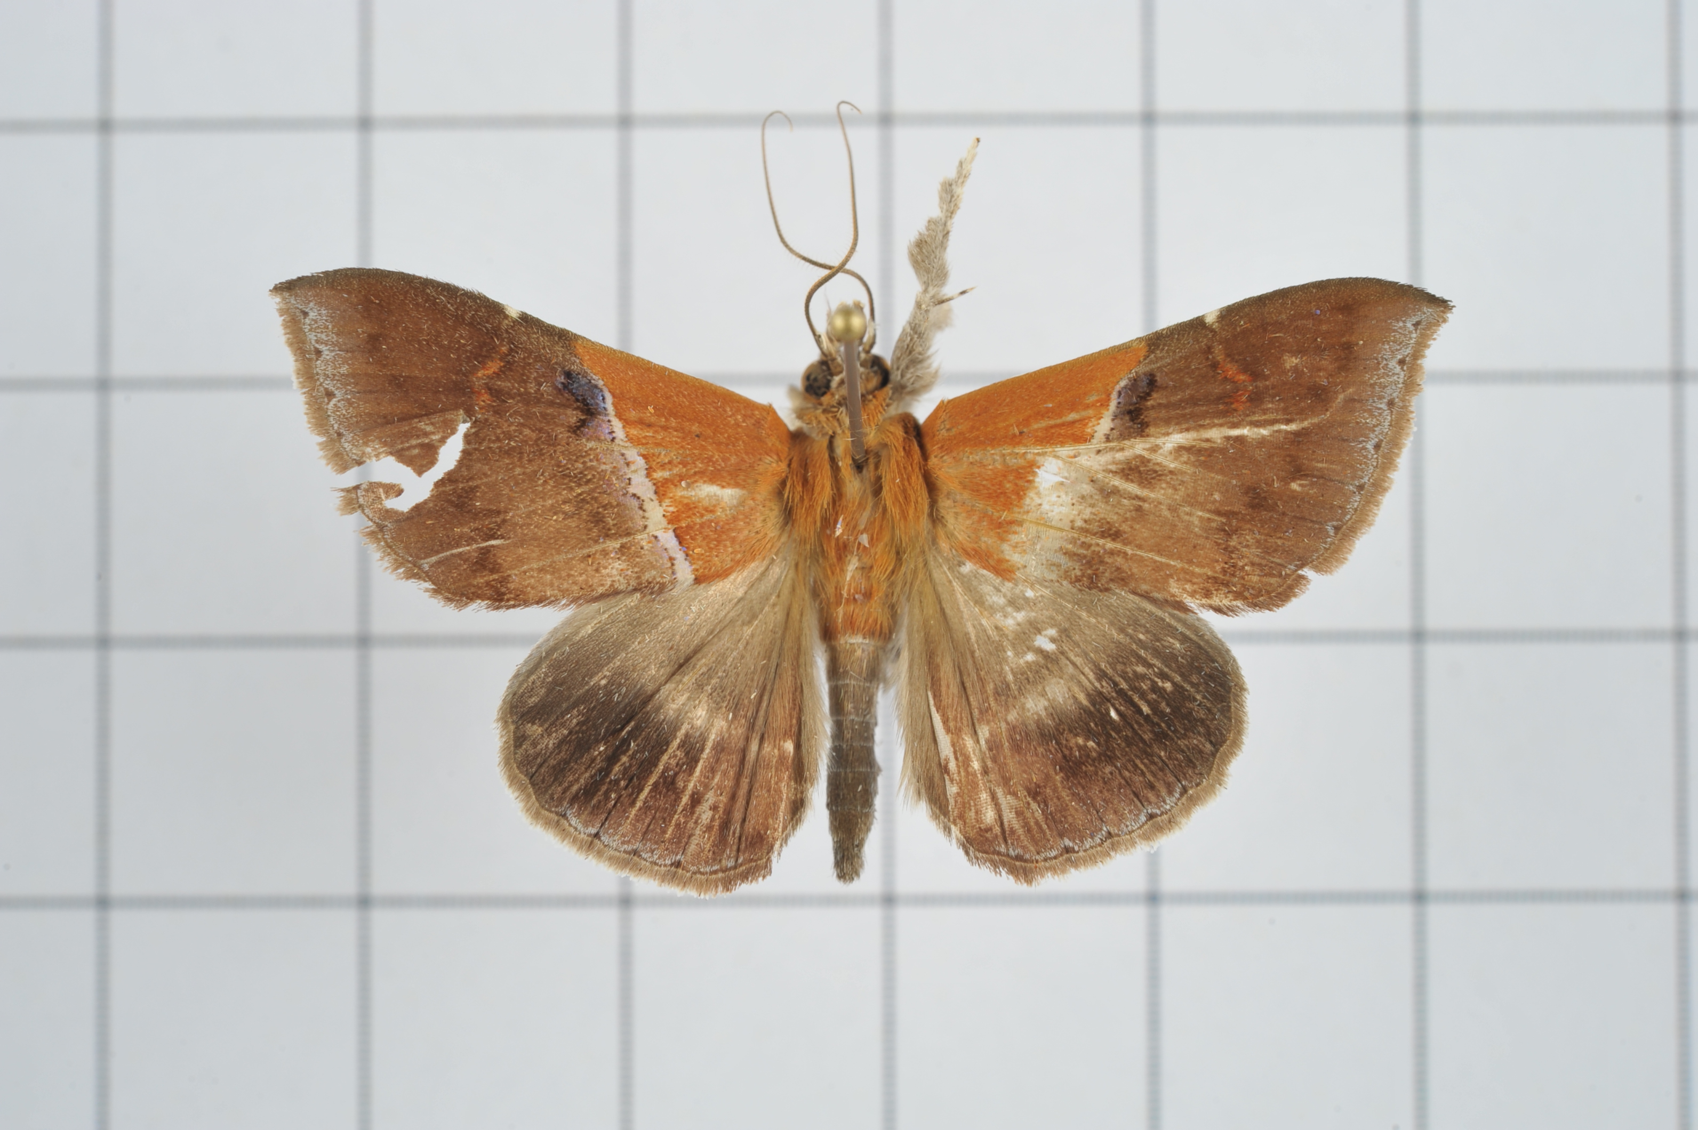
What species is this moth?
Sympis rufibasis
